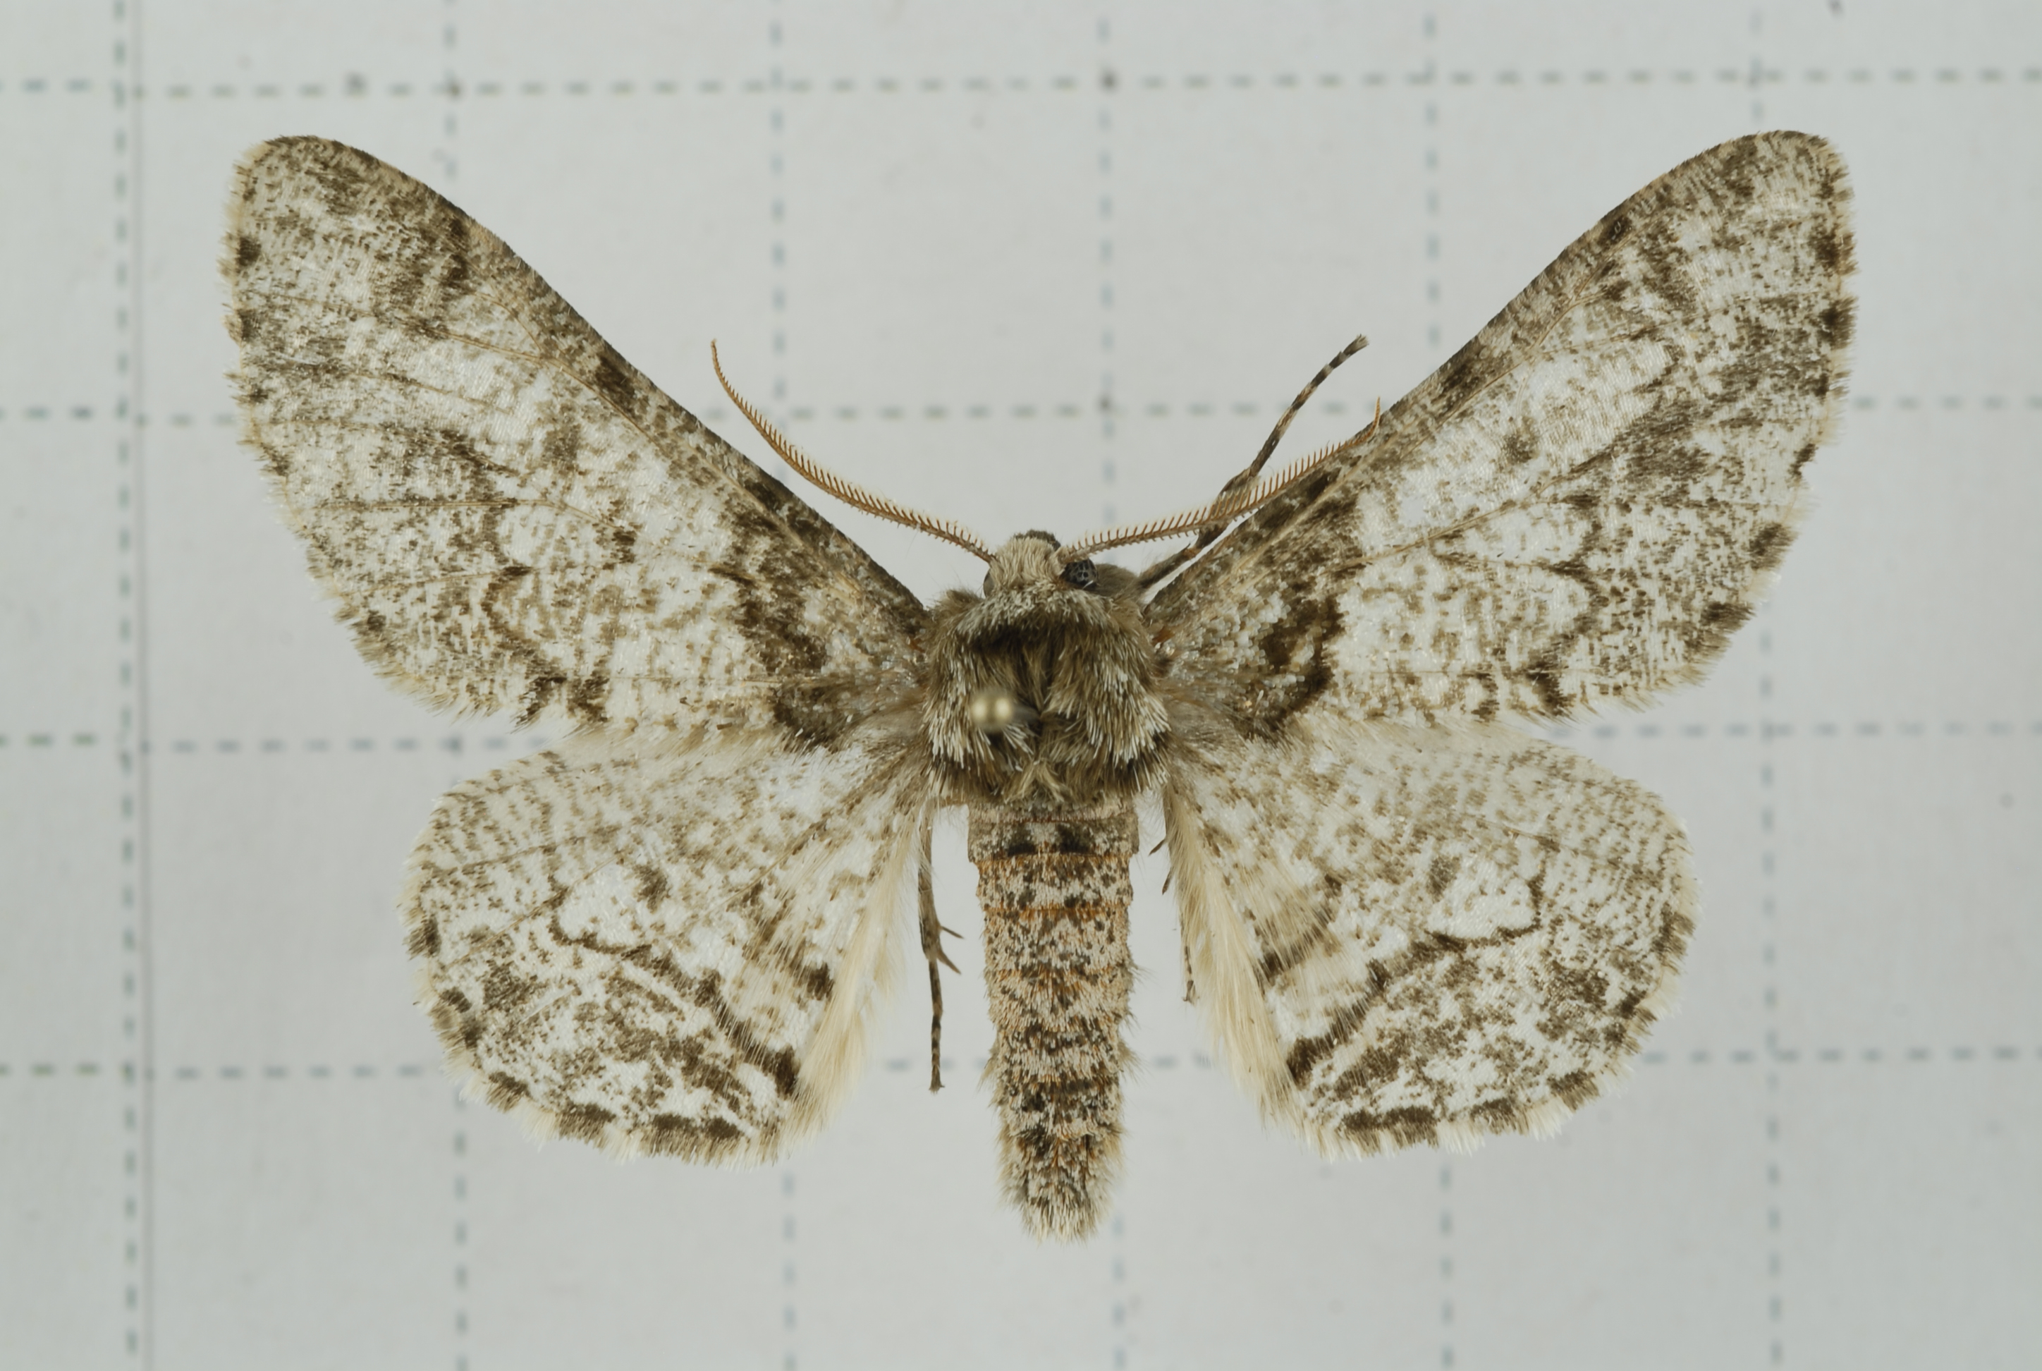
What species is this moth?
Biston marginata
